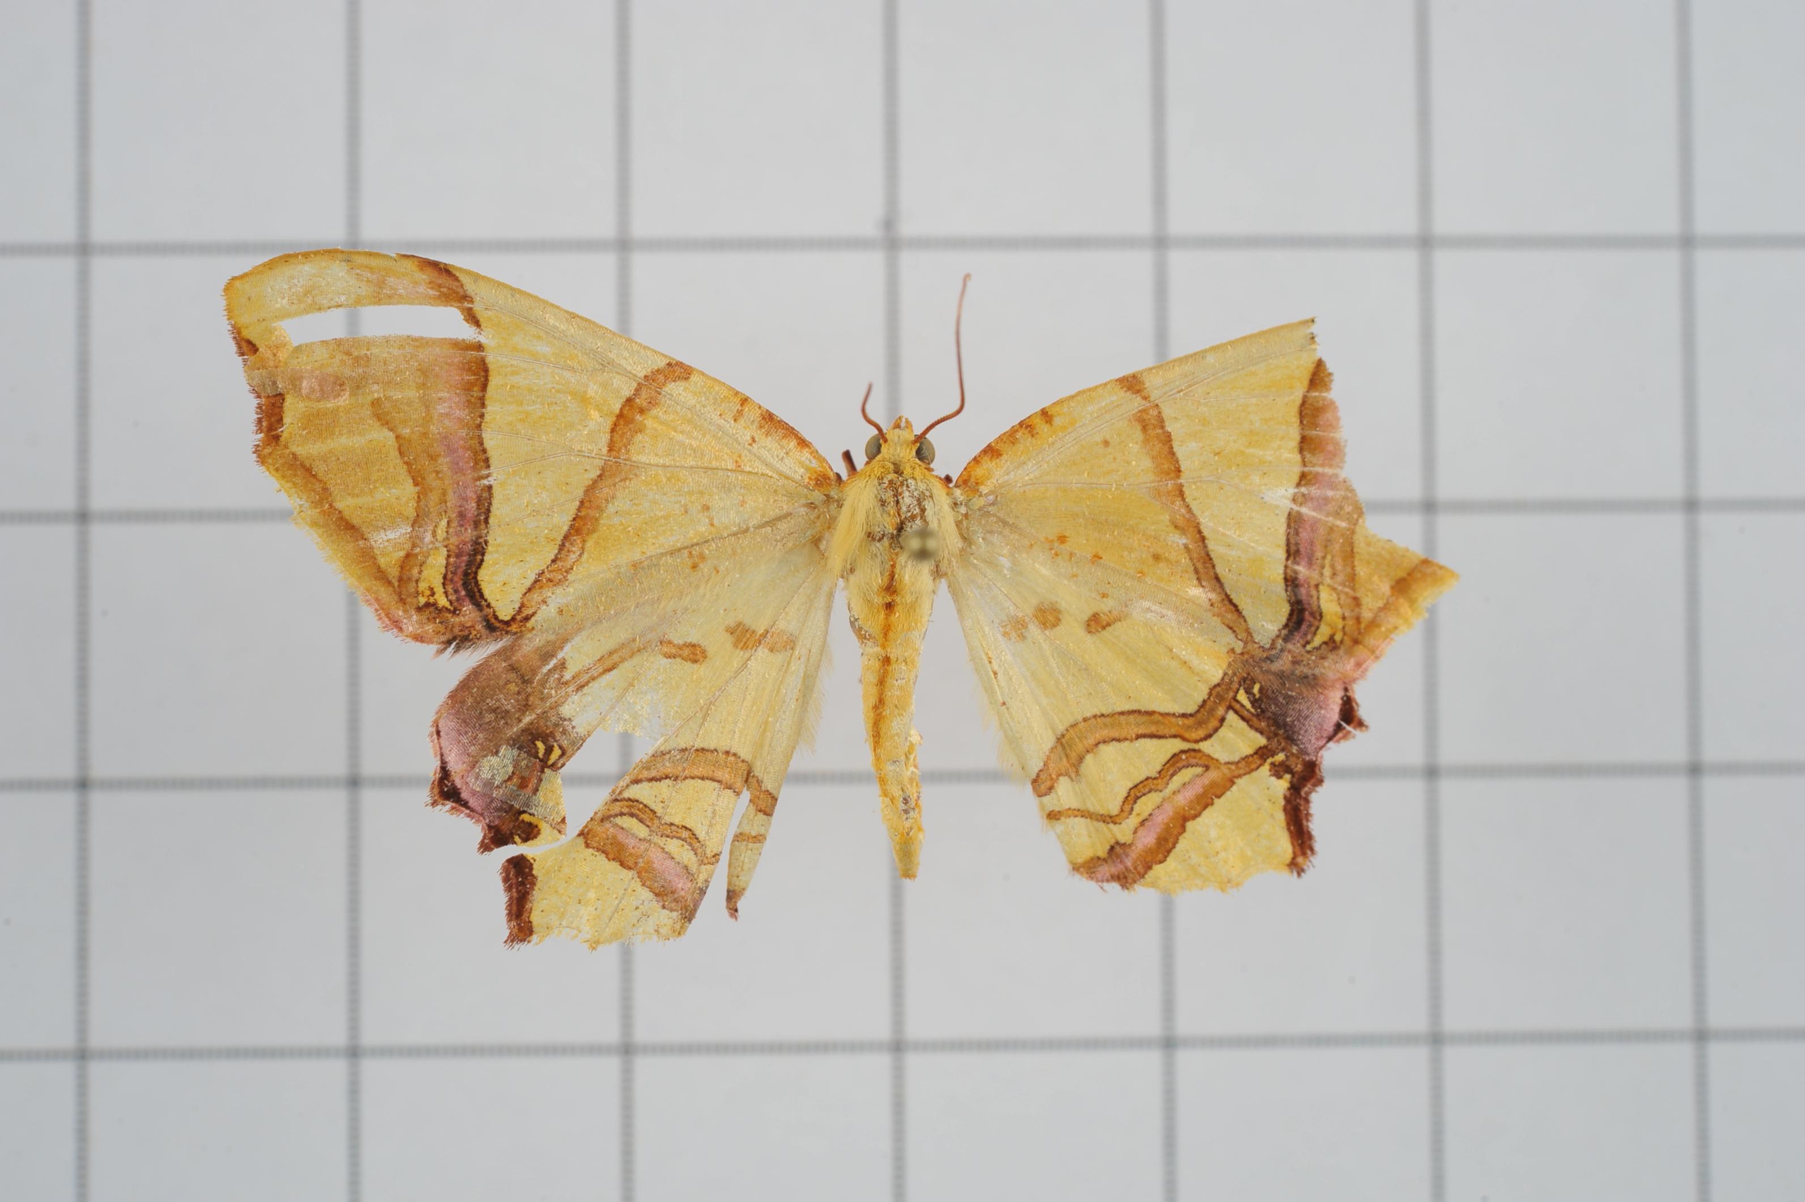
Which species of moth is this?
Trotocraspeda divaricata
